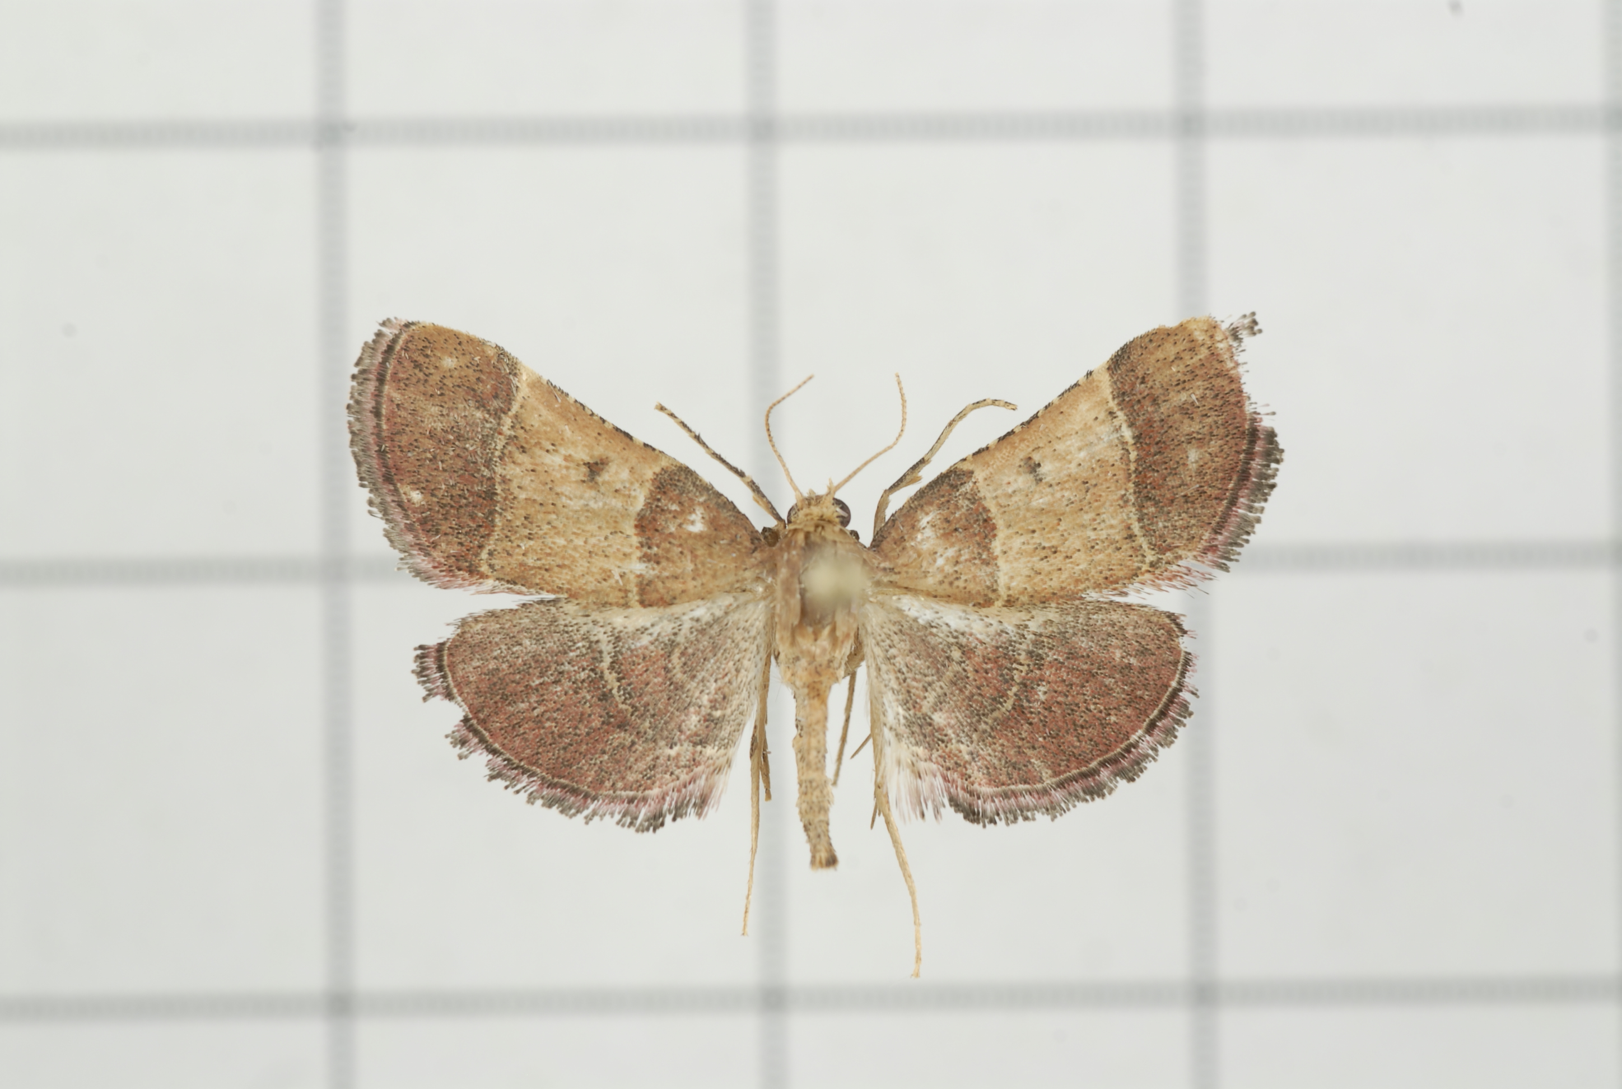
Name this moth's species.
Tegulifera bicoloralis
